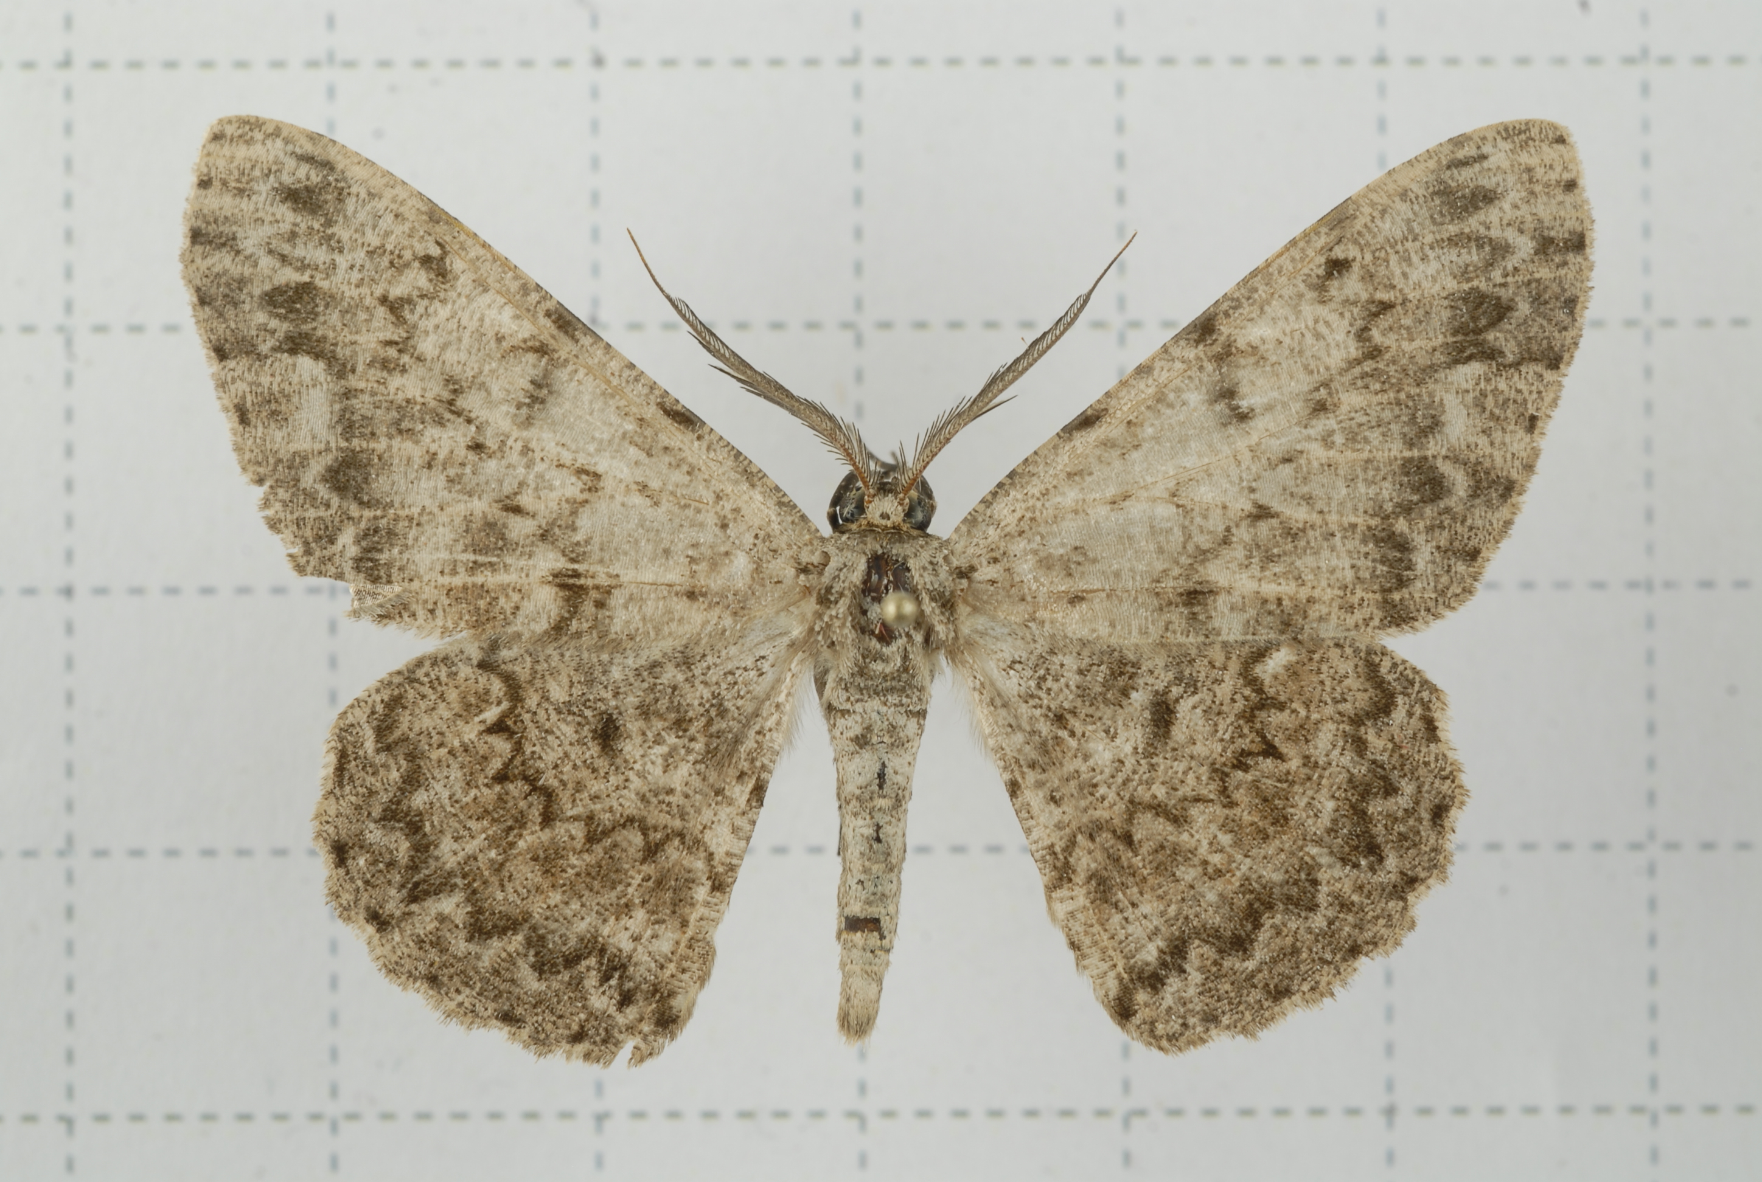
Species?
Hypomecis cineracea
